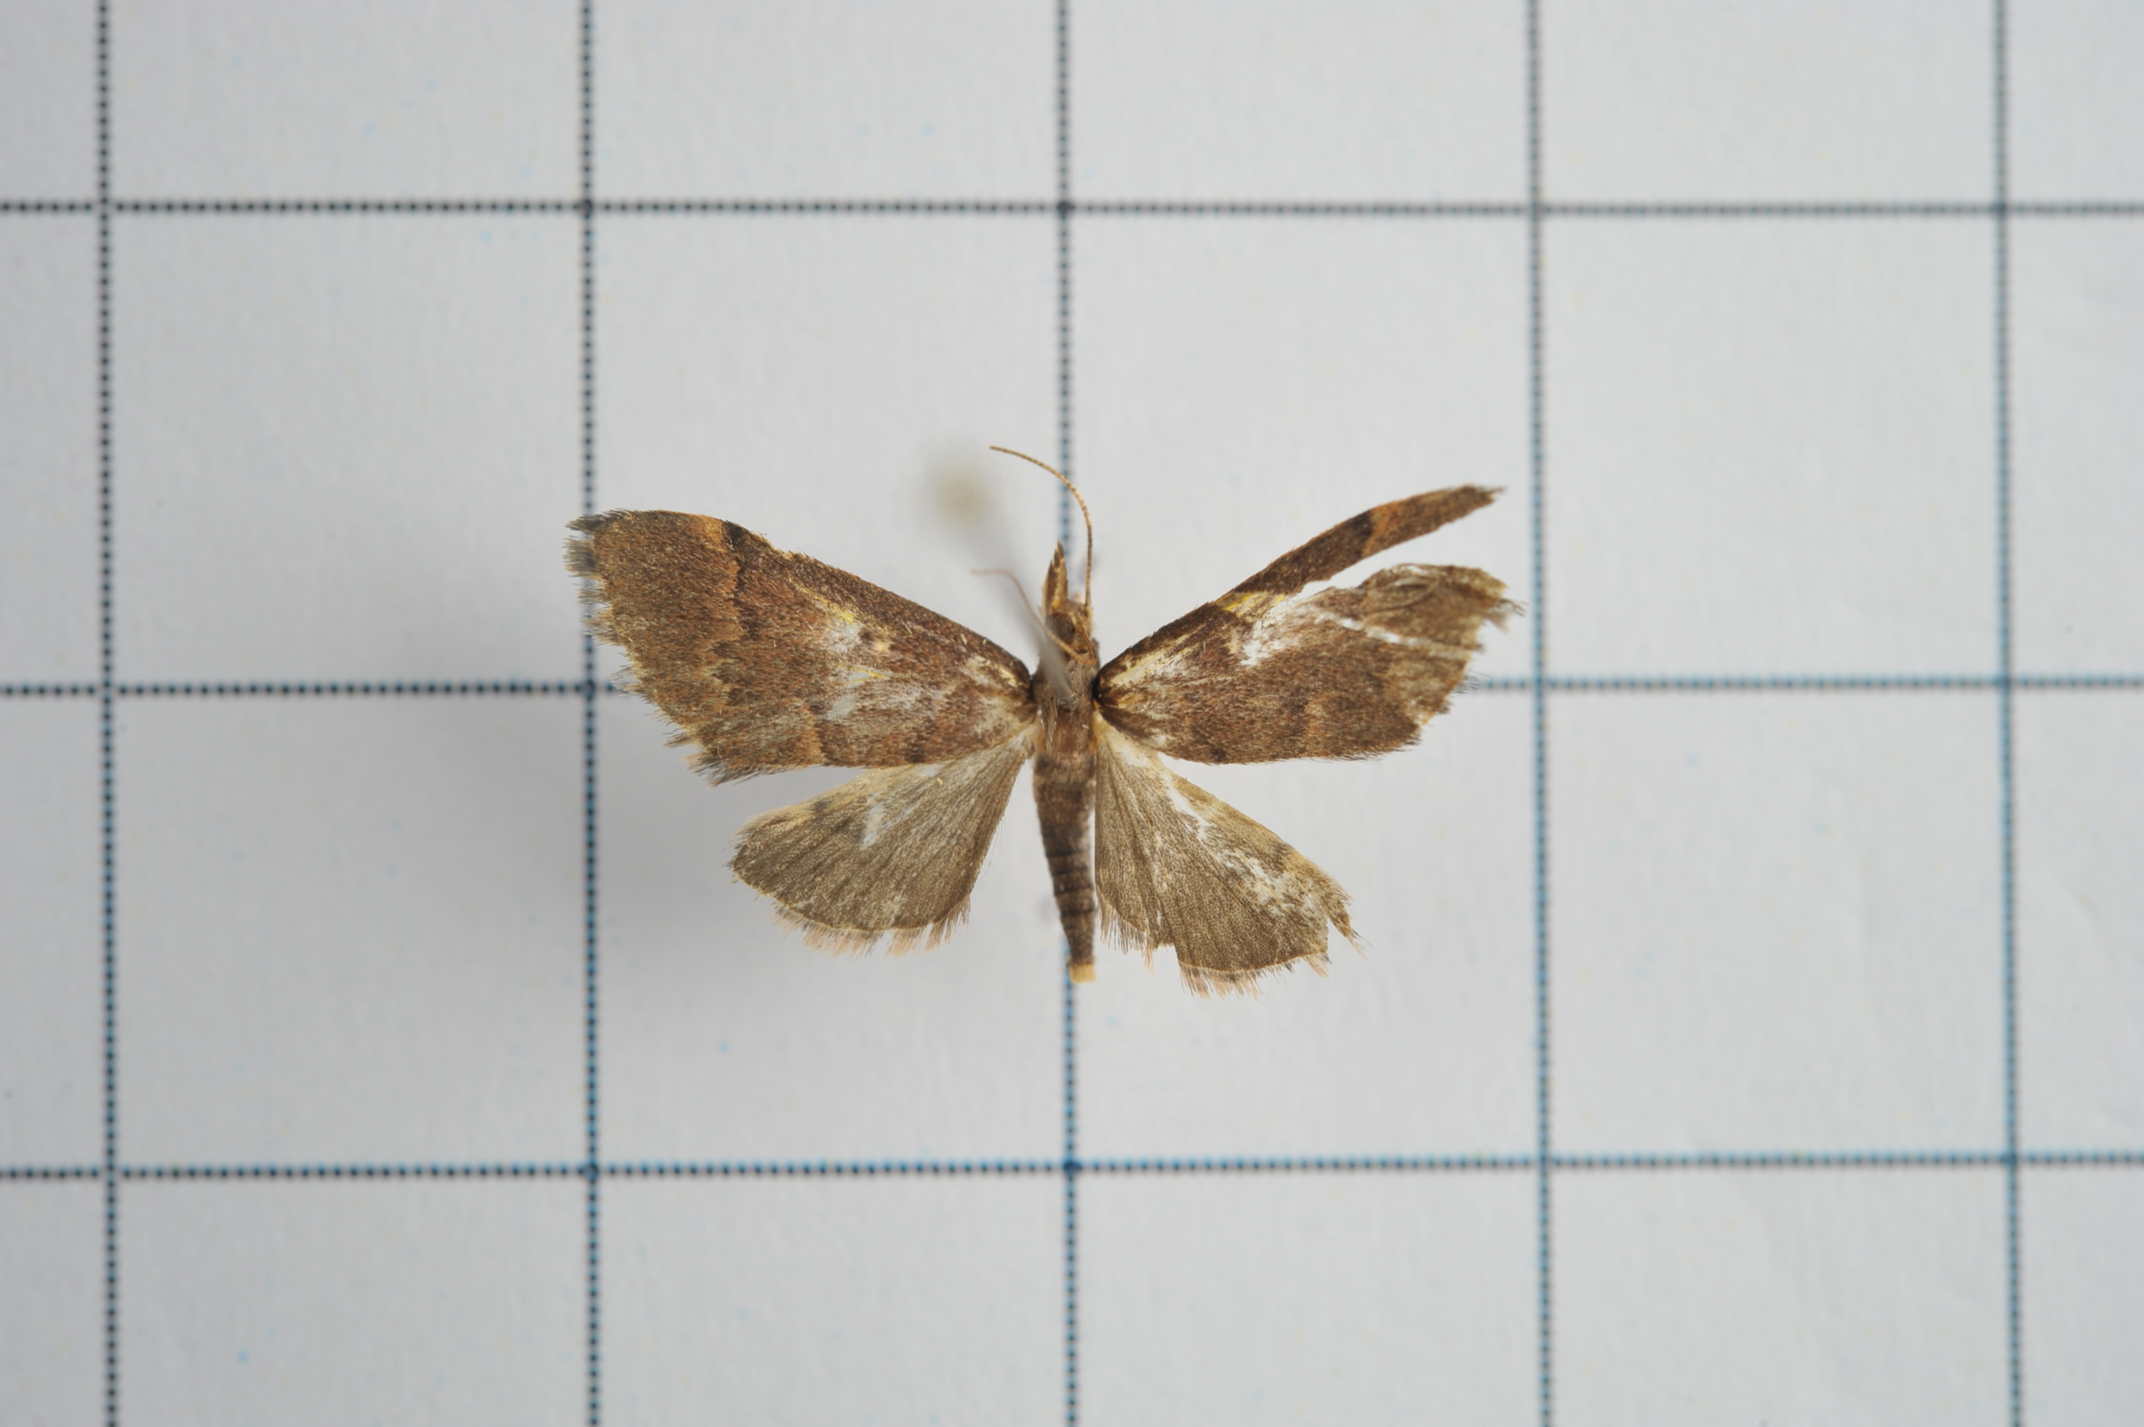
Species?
Camptomastix hisbonalis
